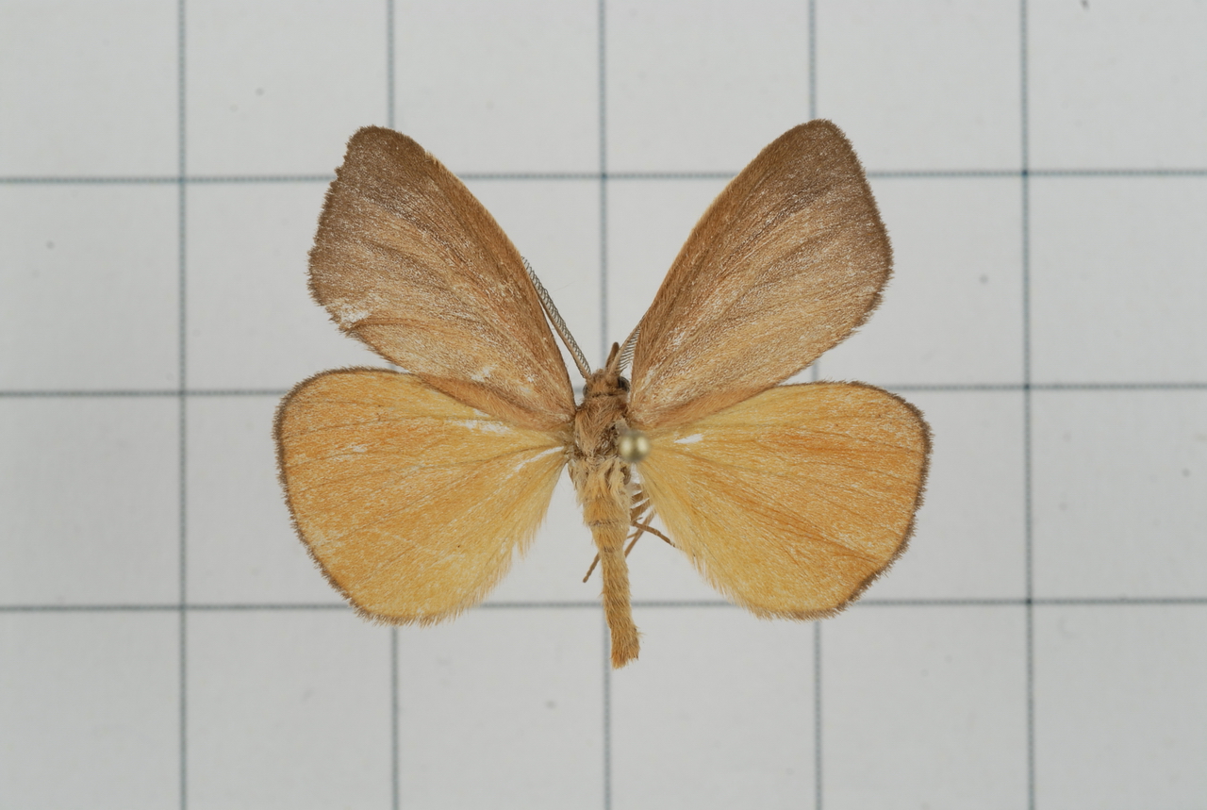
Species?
Pantana substrigosa
